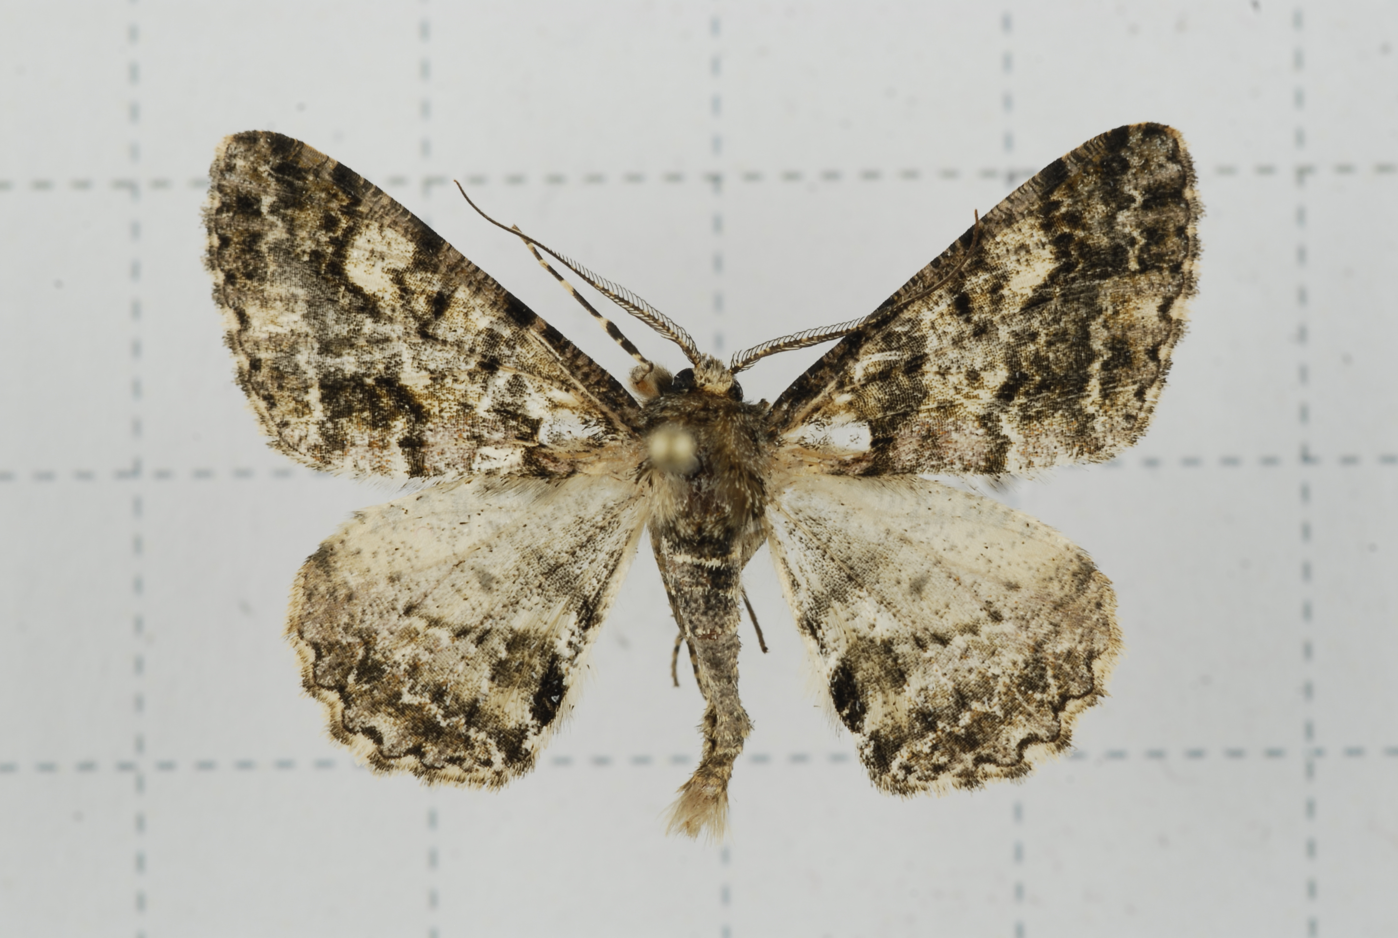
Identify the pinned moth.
Alcis taiwanovariegata
